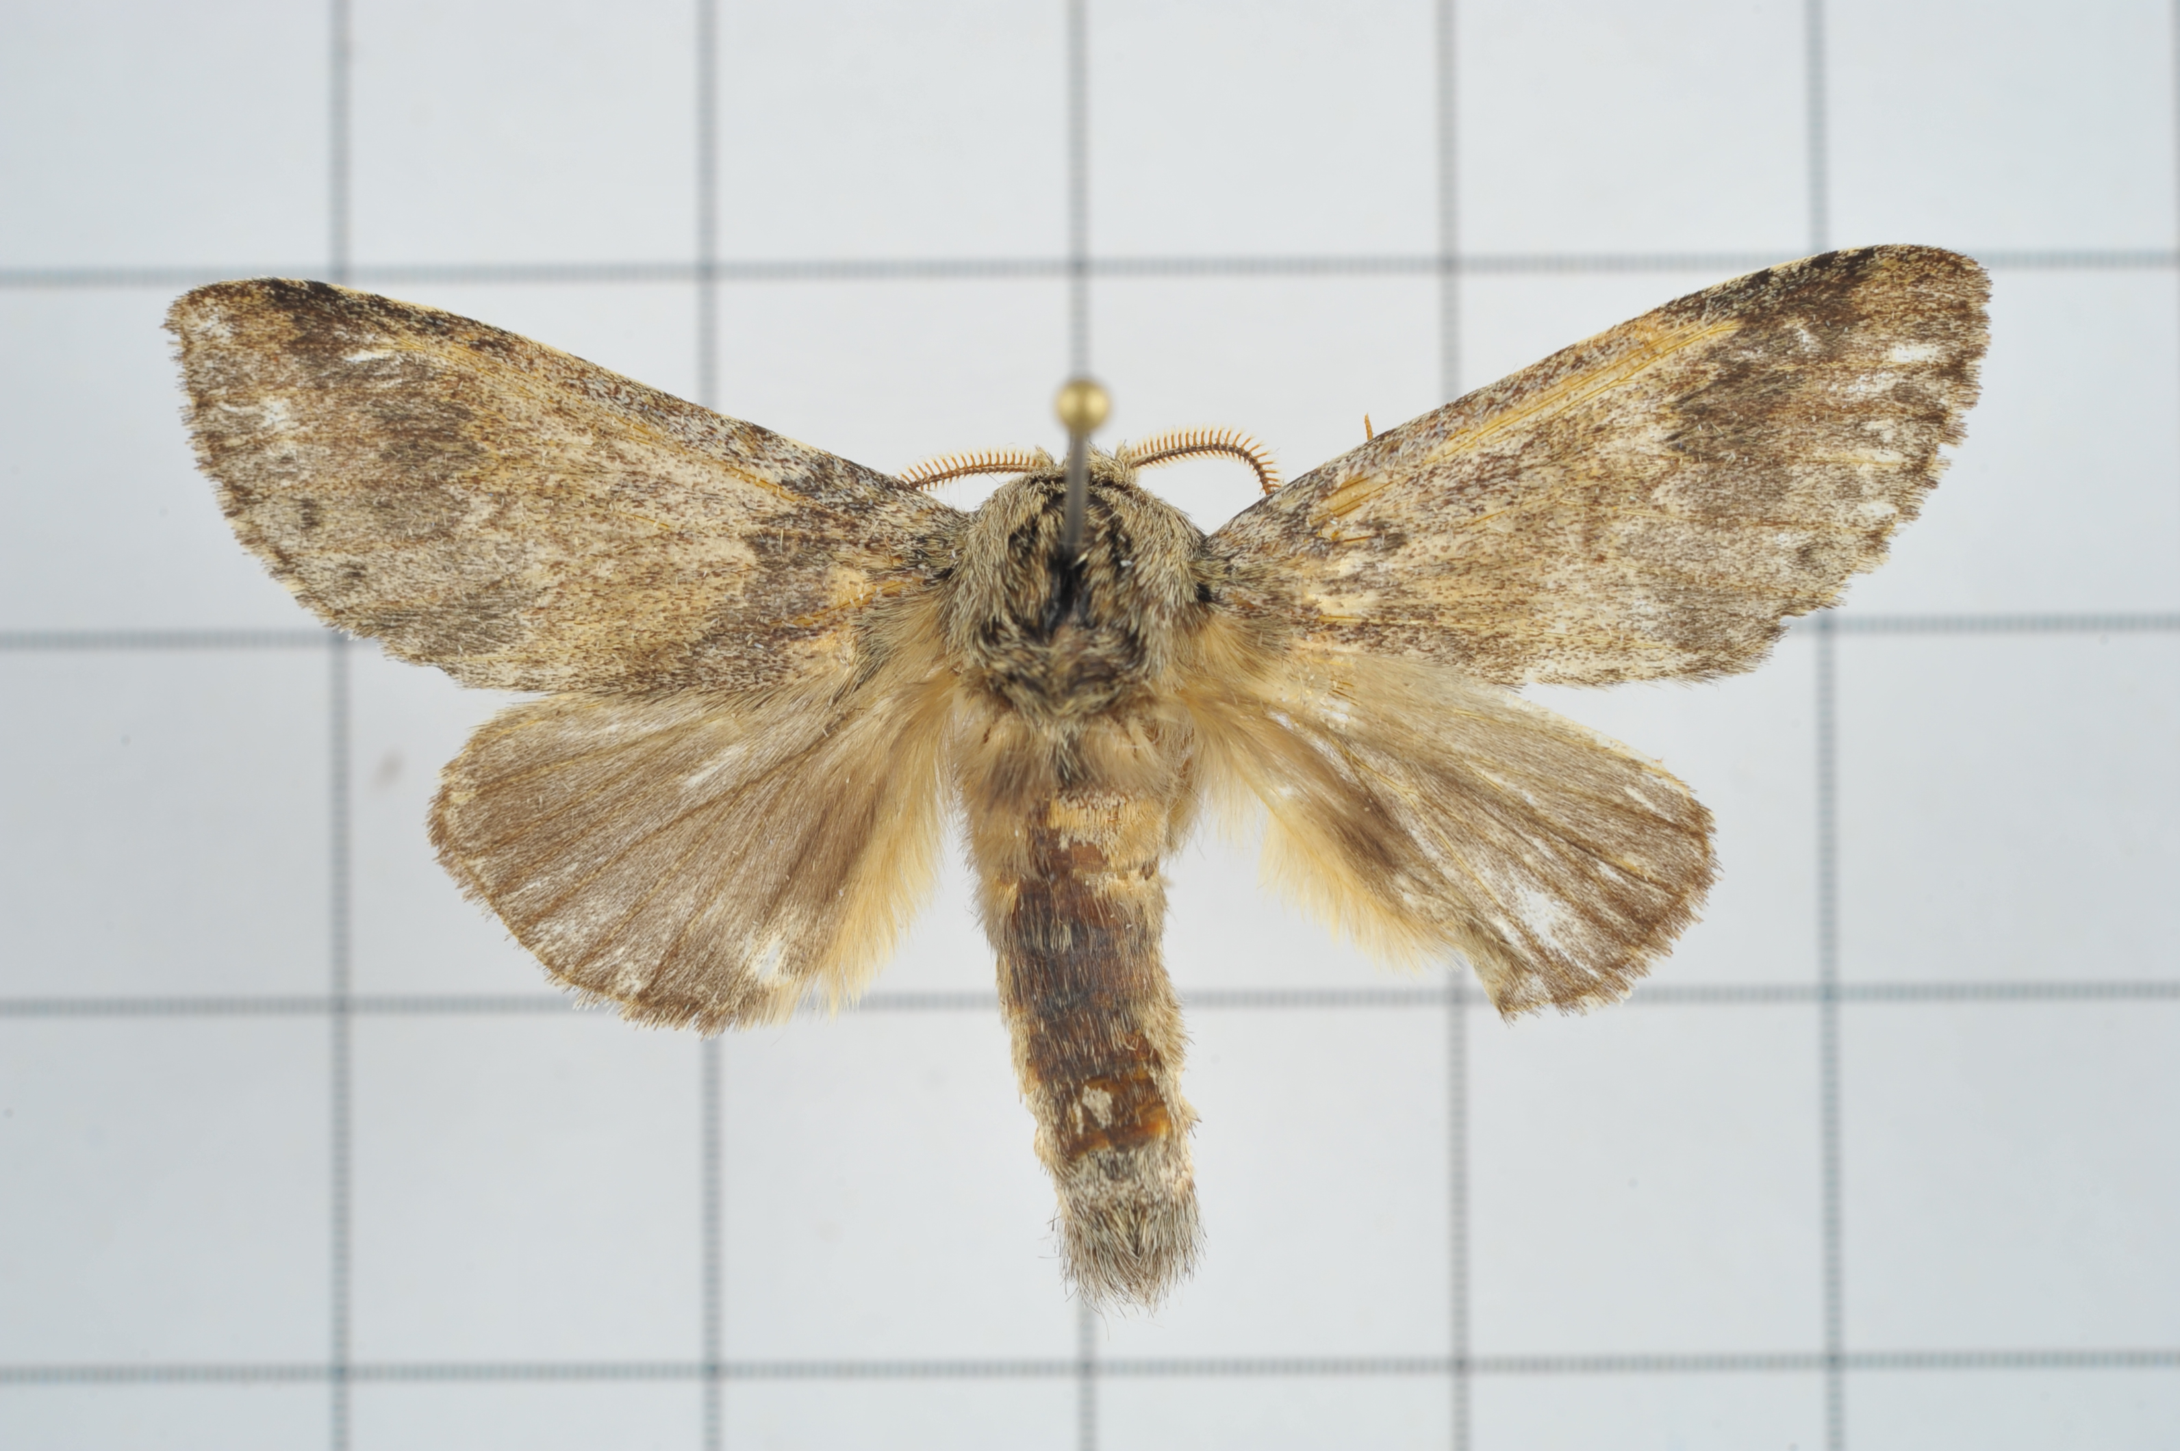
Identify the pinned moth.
Disparia diluta variegata
